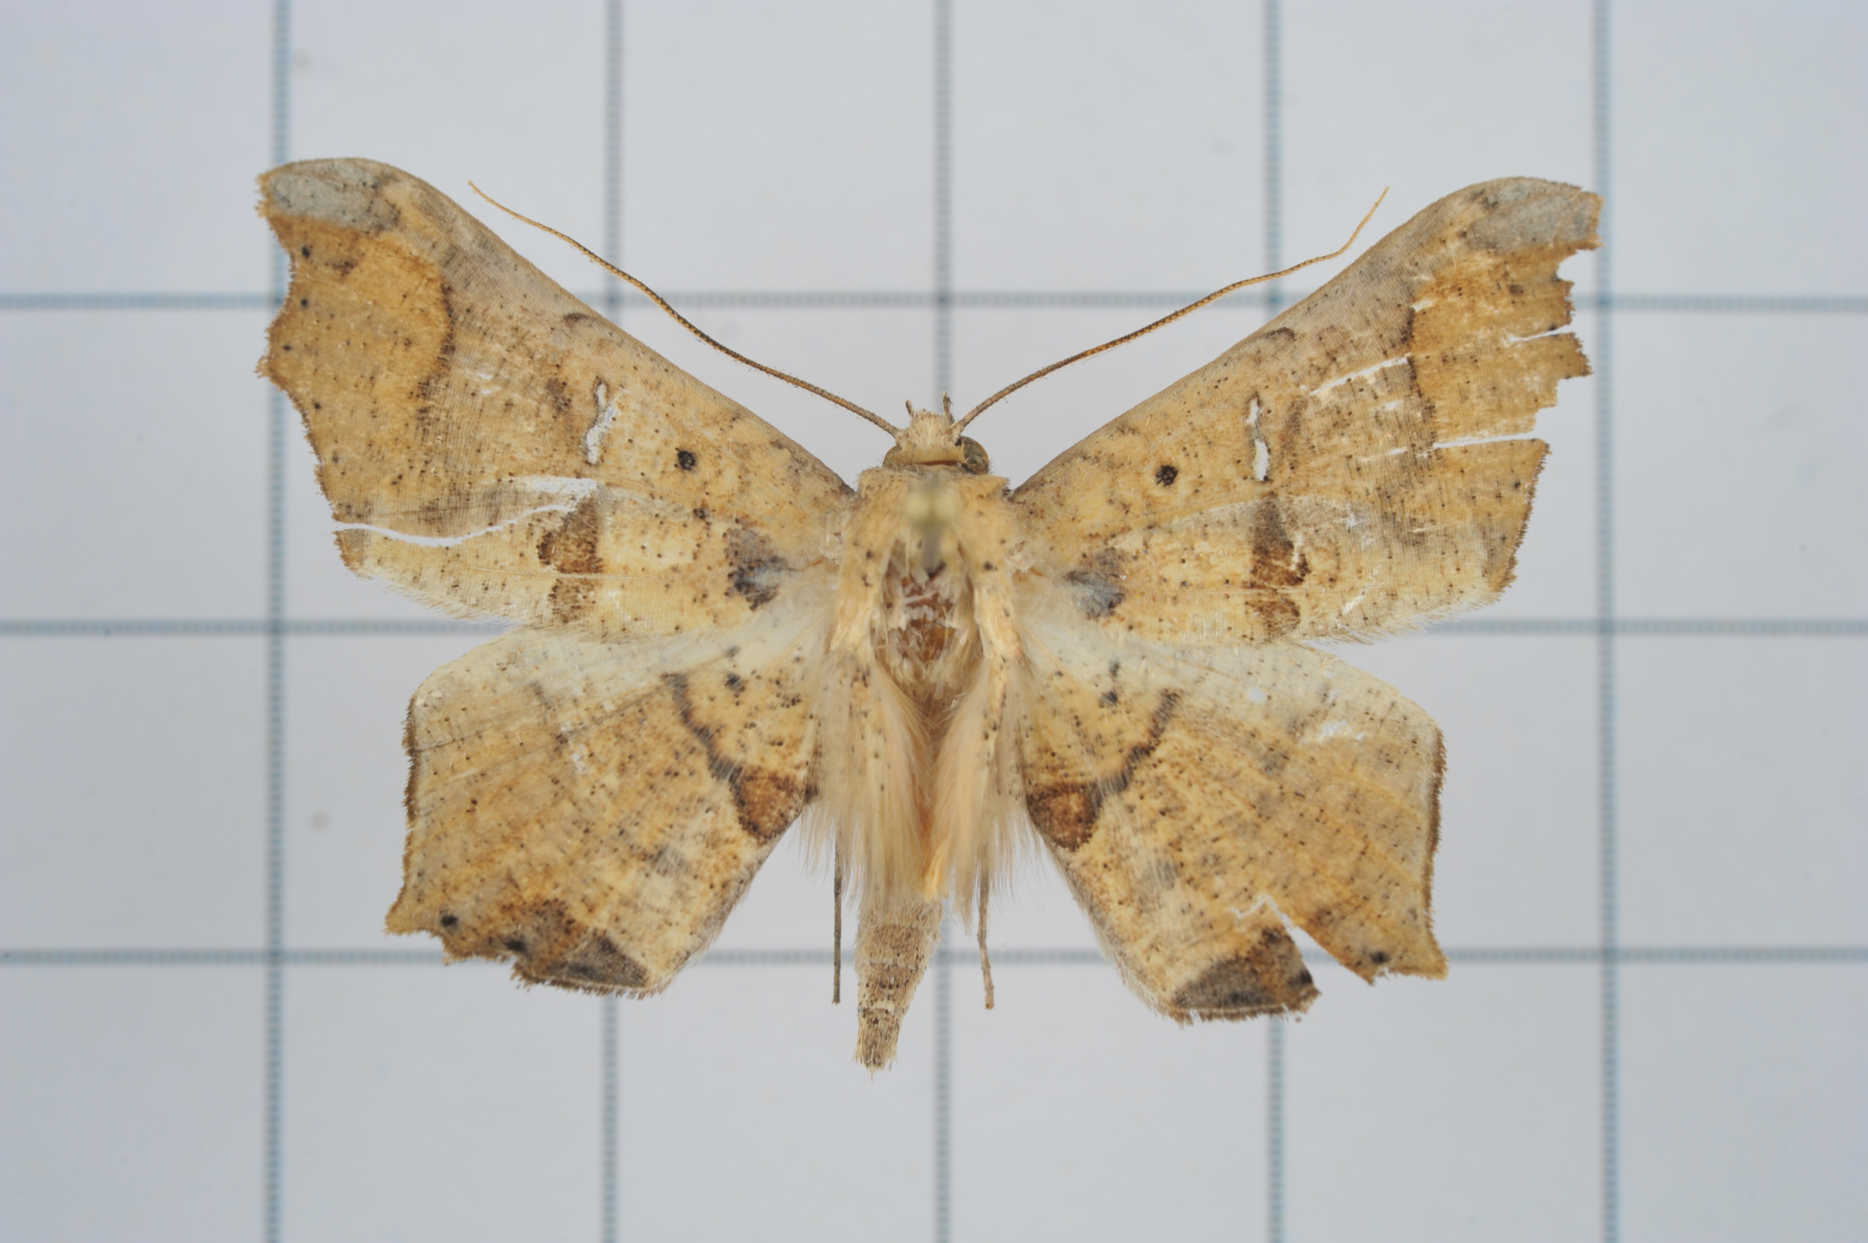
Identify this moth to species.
Semiothisops macariata
